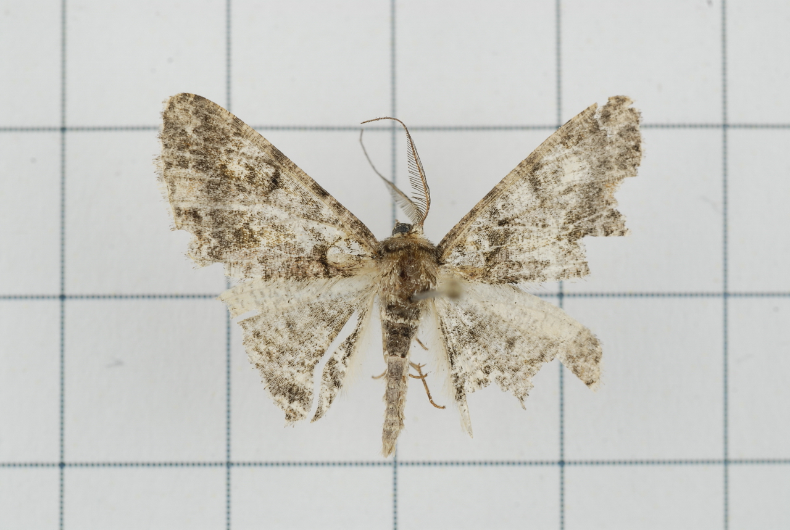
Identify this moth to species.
Alcis taiwanovariegata
